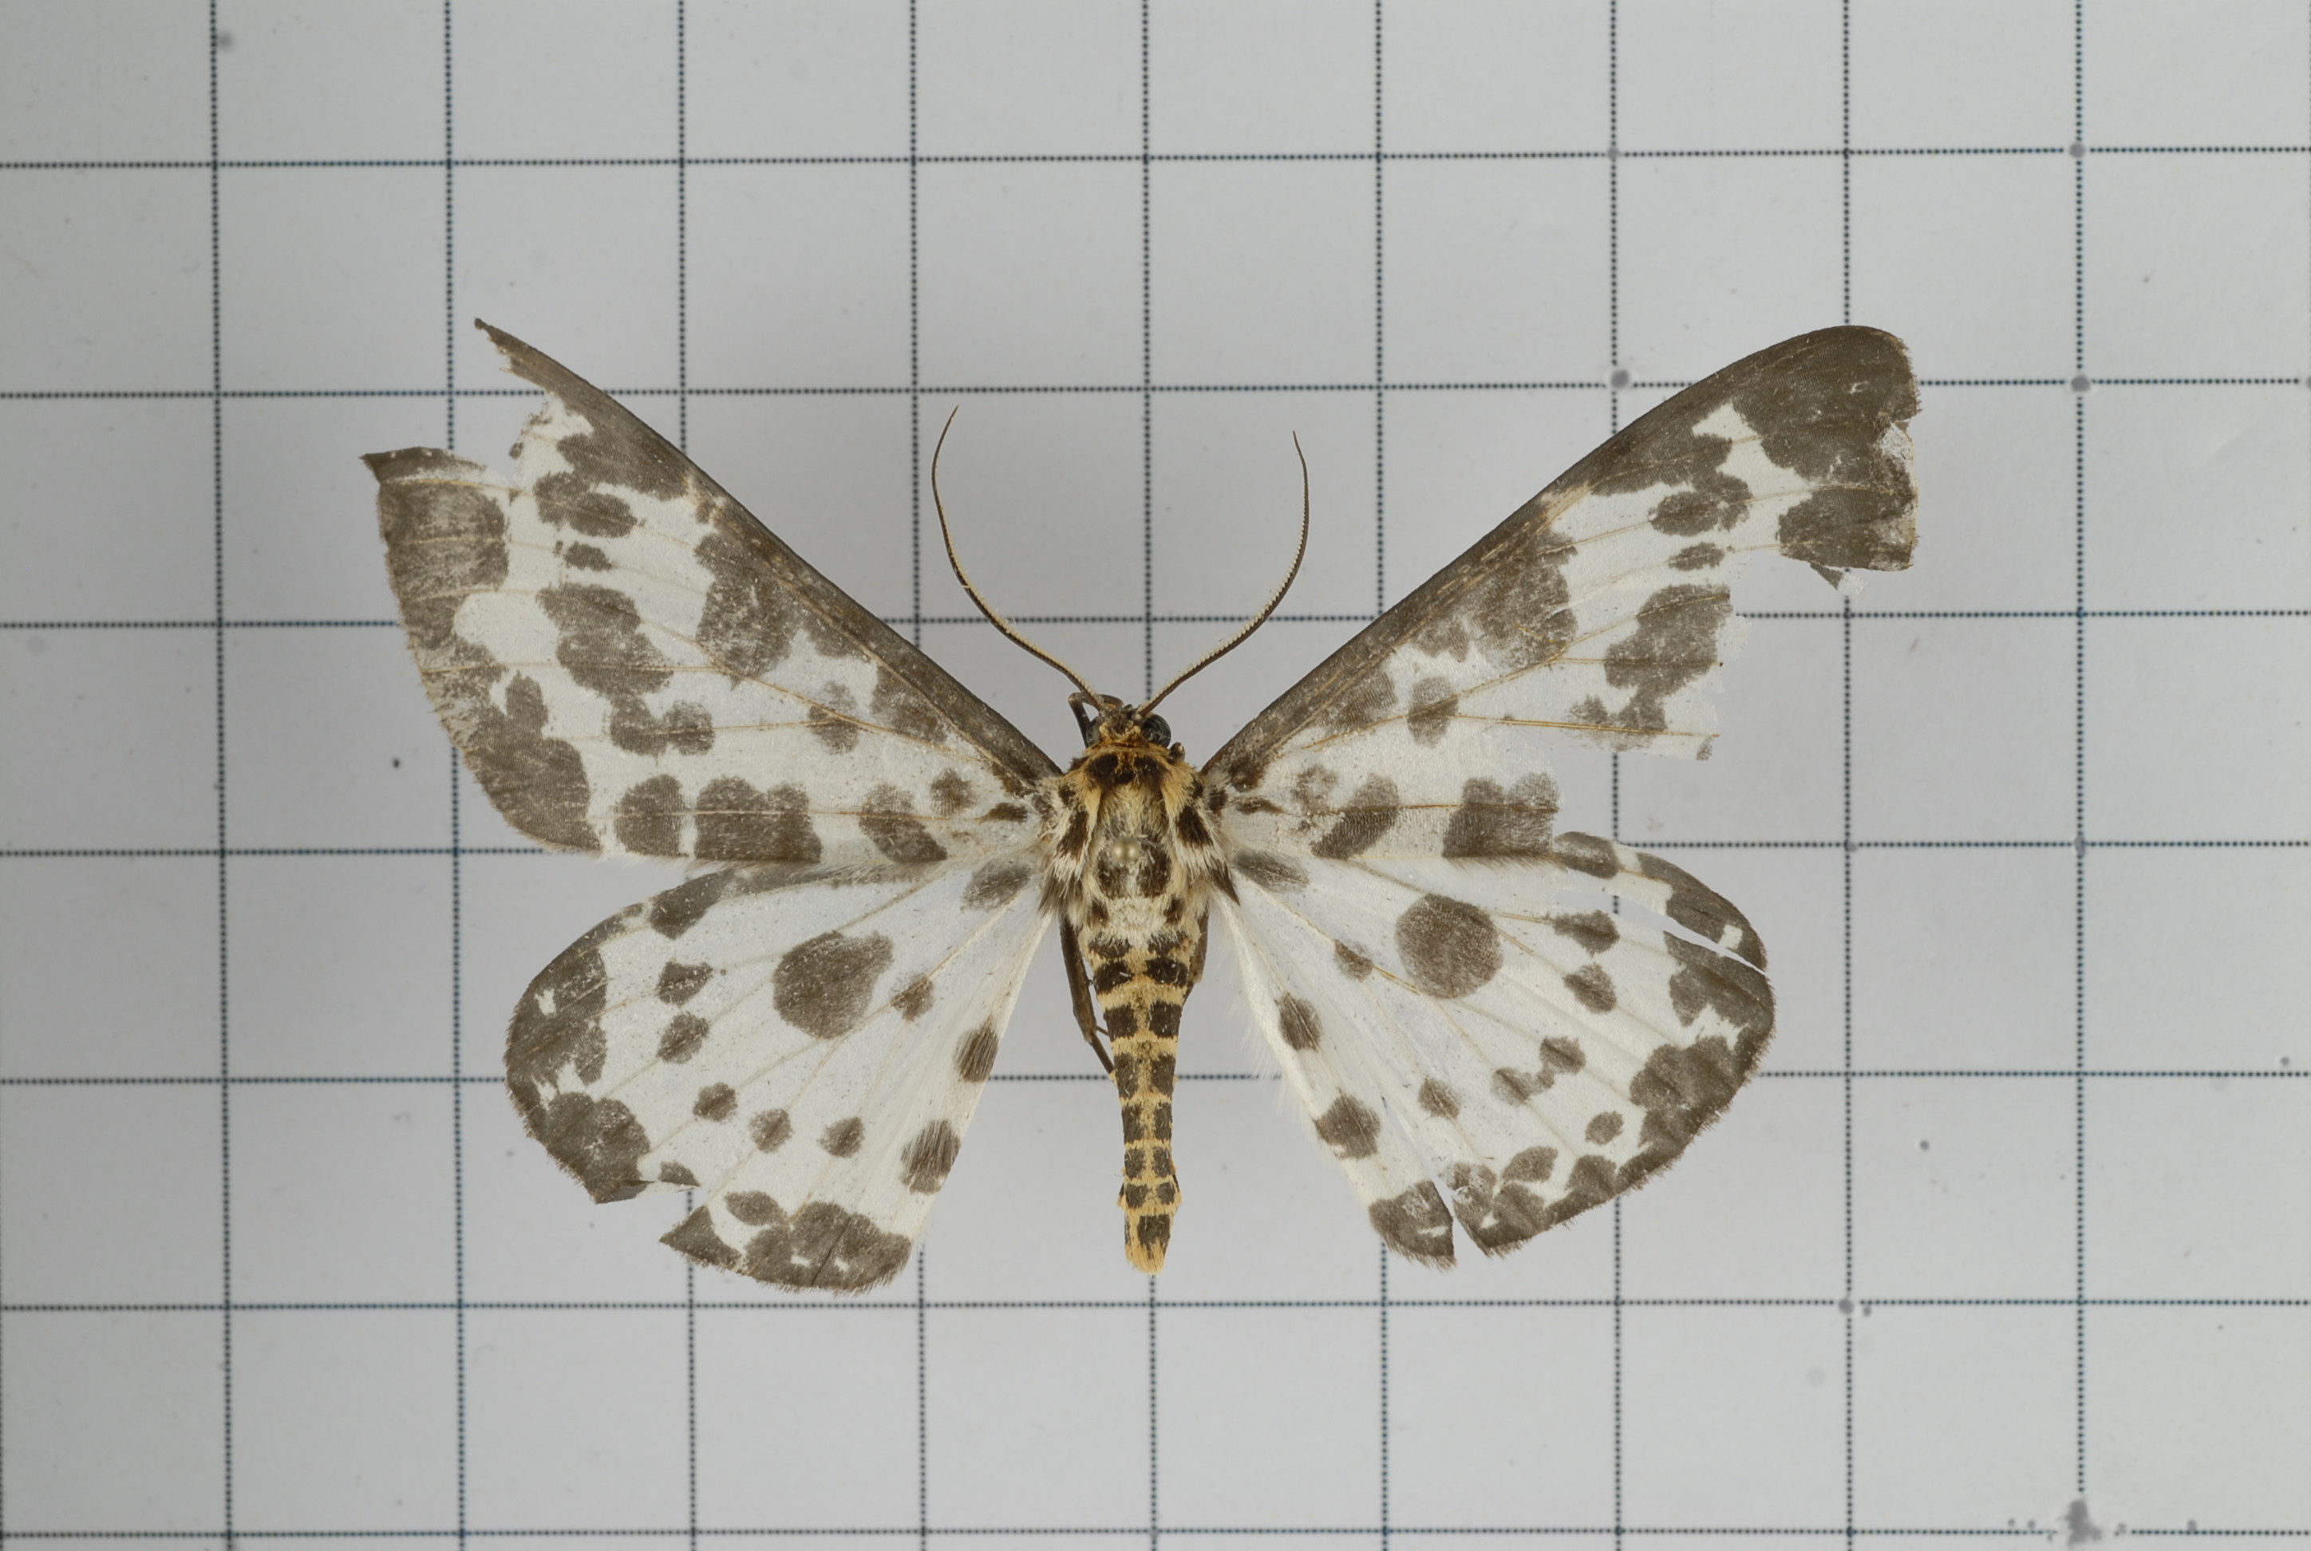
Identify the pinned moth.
Parapercnia giraffata
